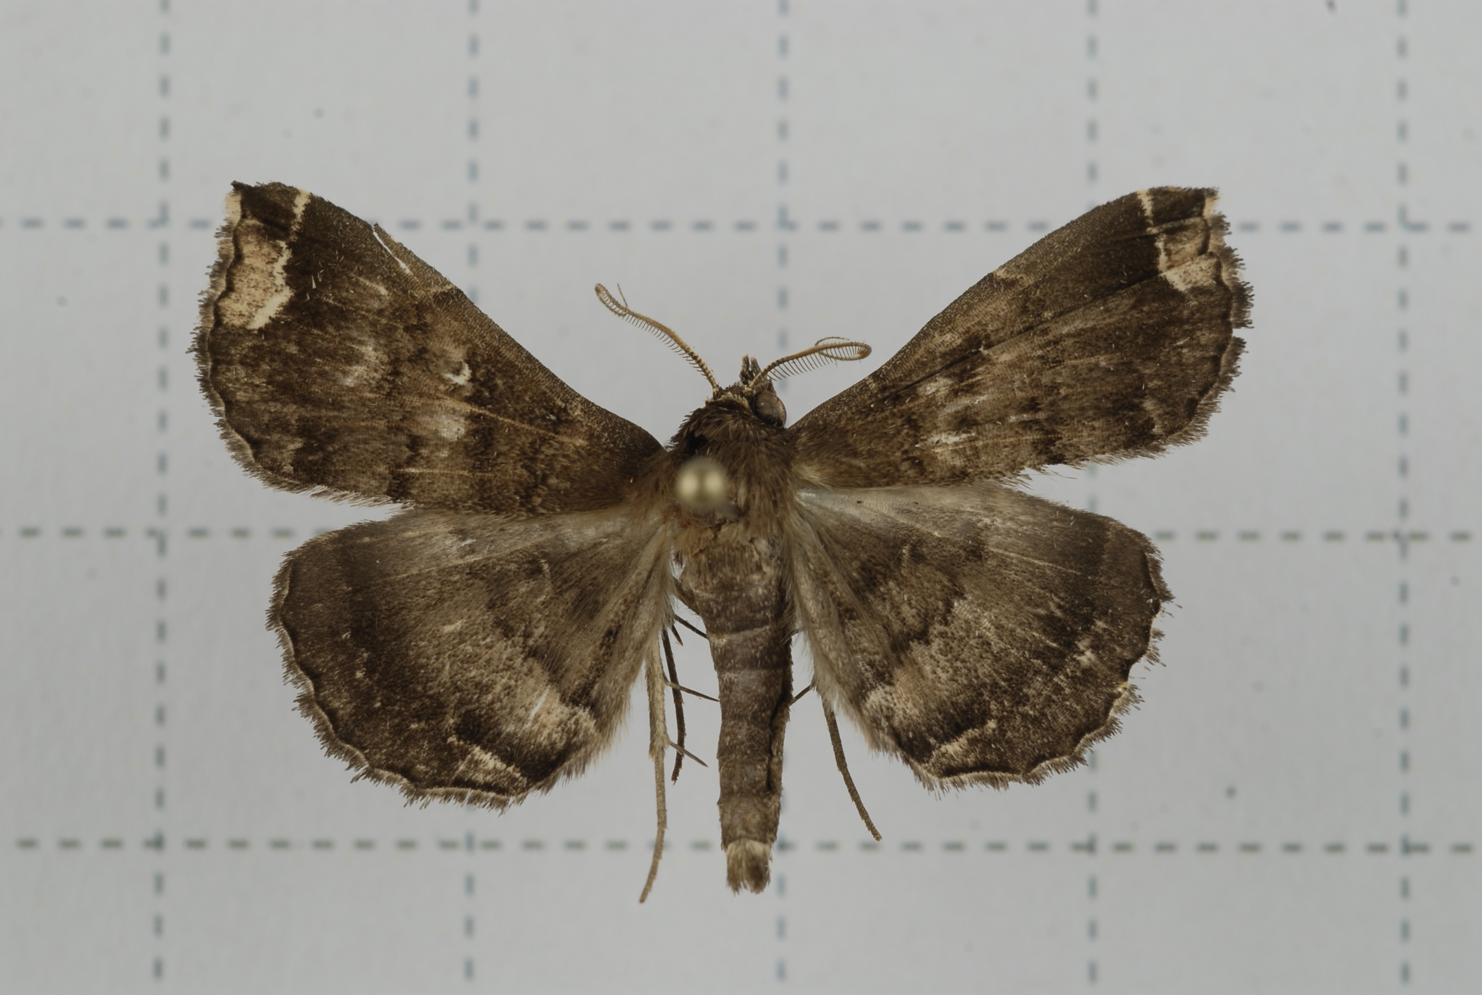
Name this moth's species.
Adrapsa quadrilinealis
